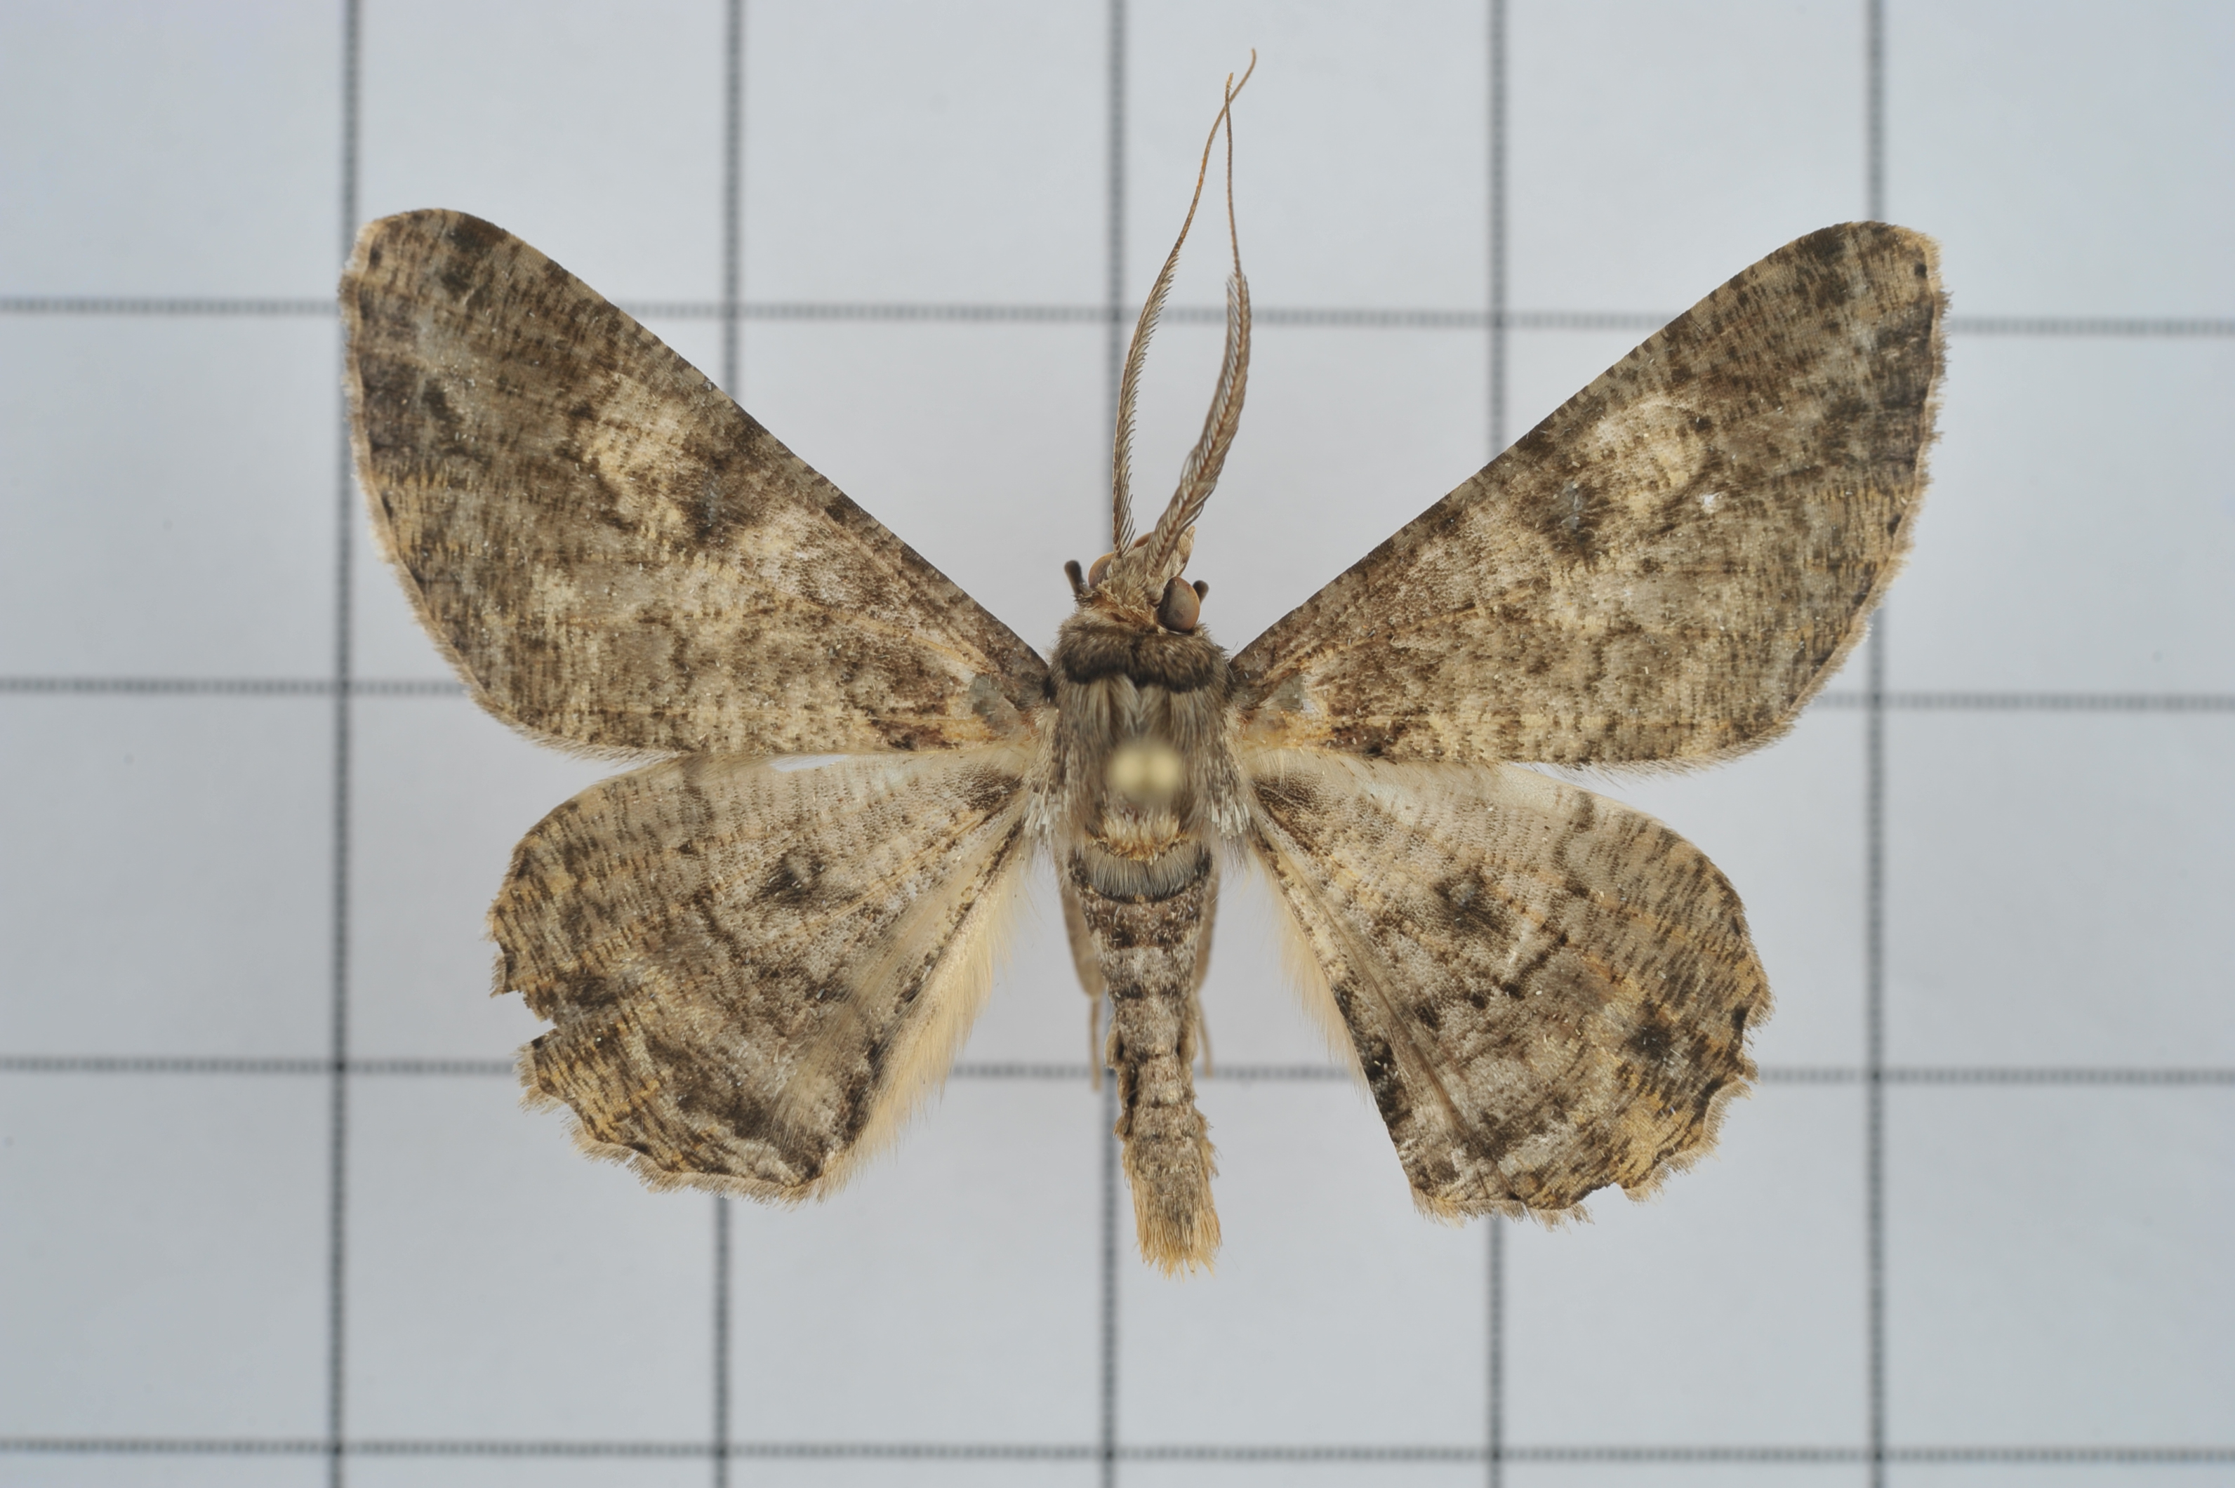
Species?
Cleora alienaria
